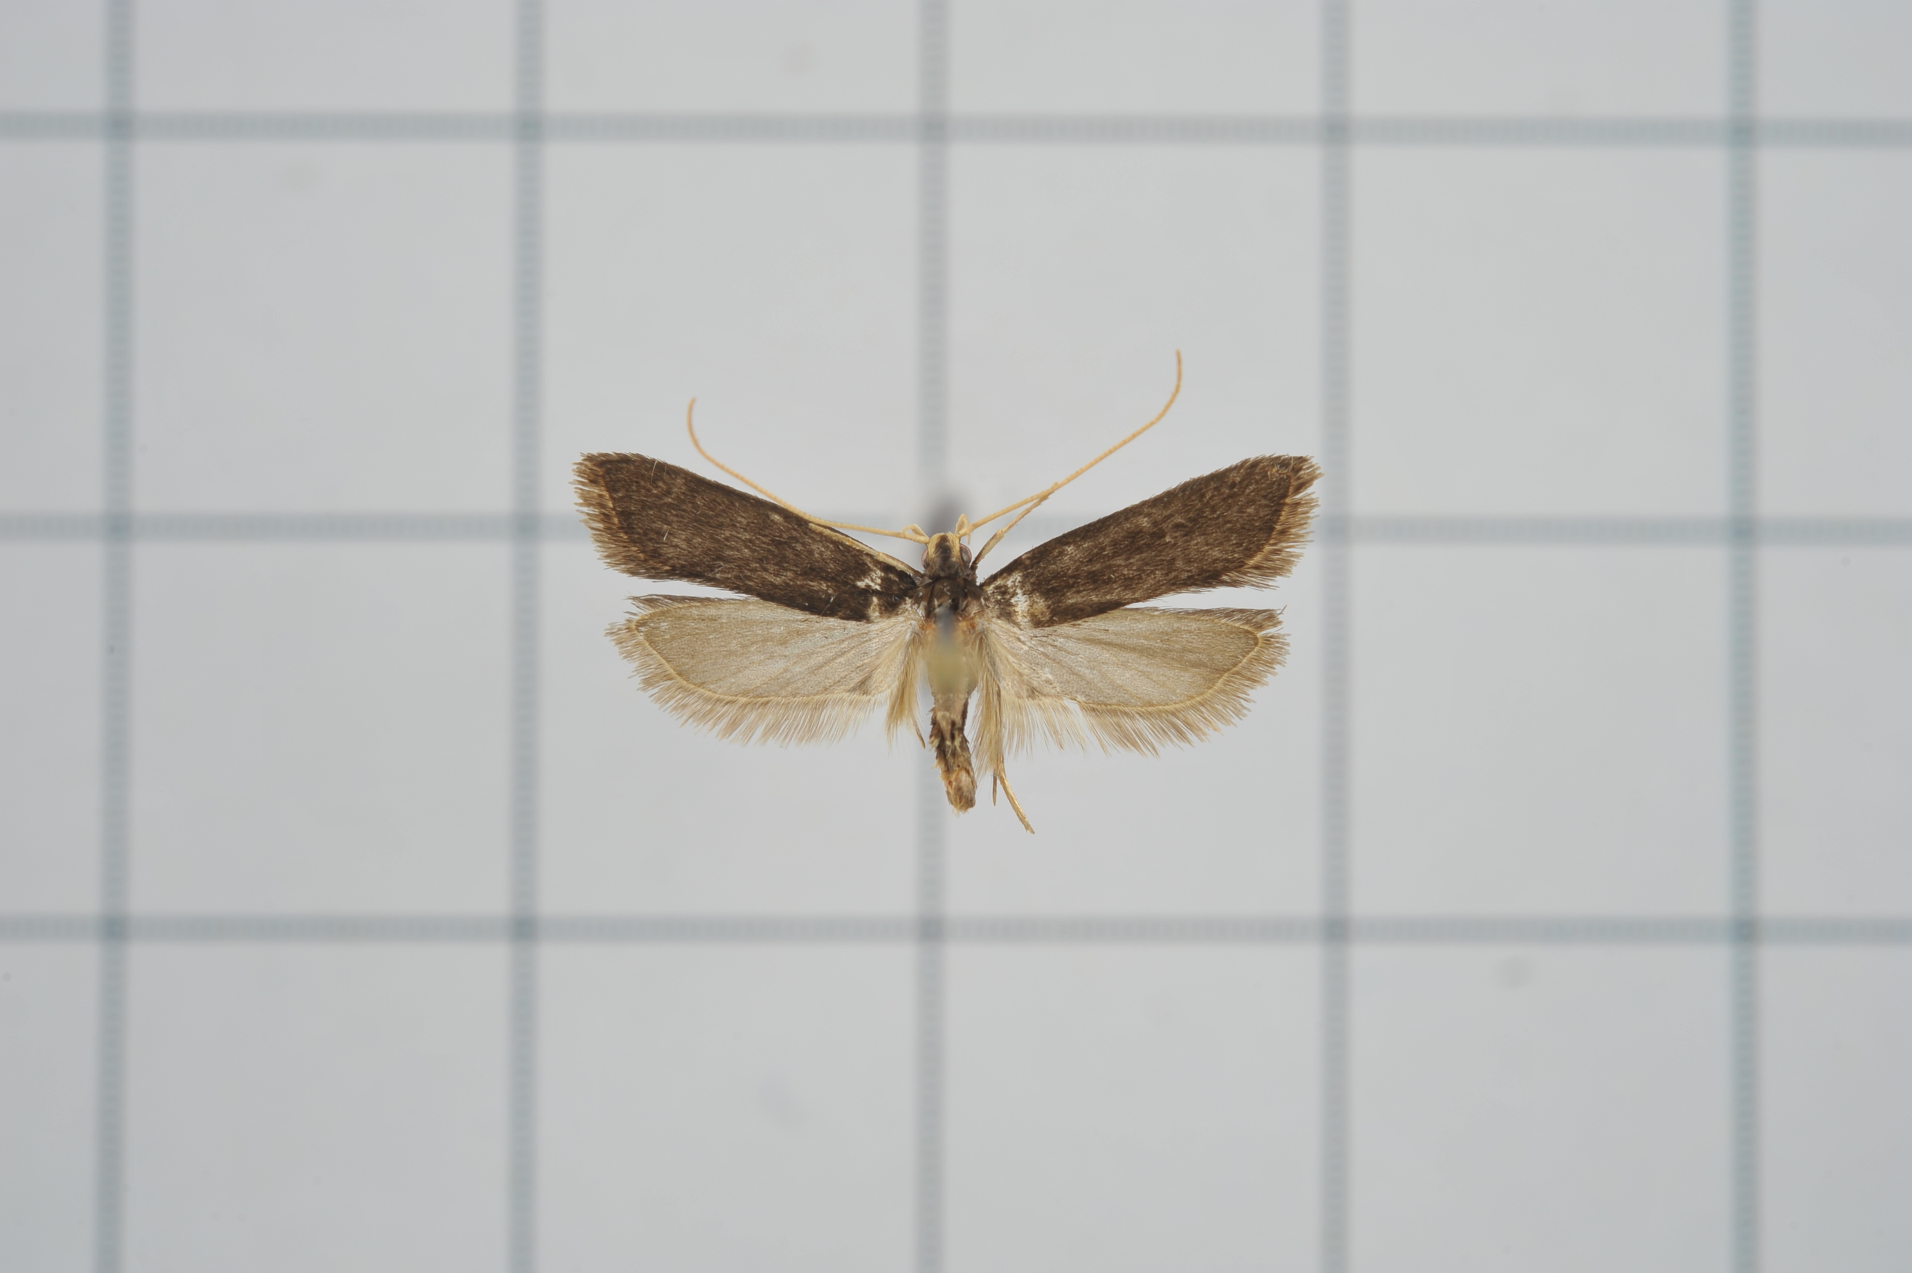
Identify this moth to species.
Homaloxestis myeloxesta
